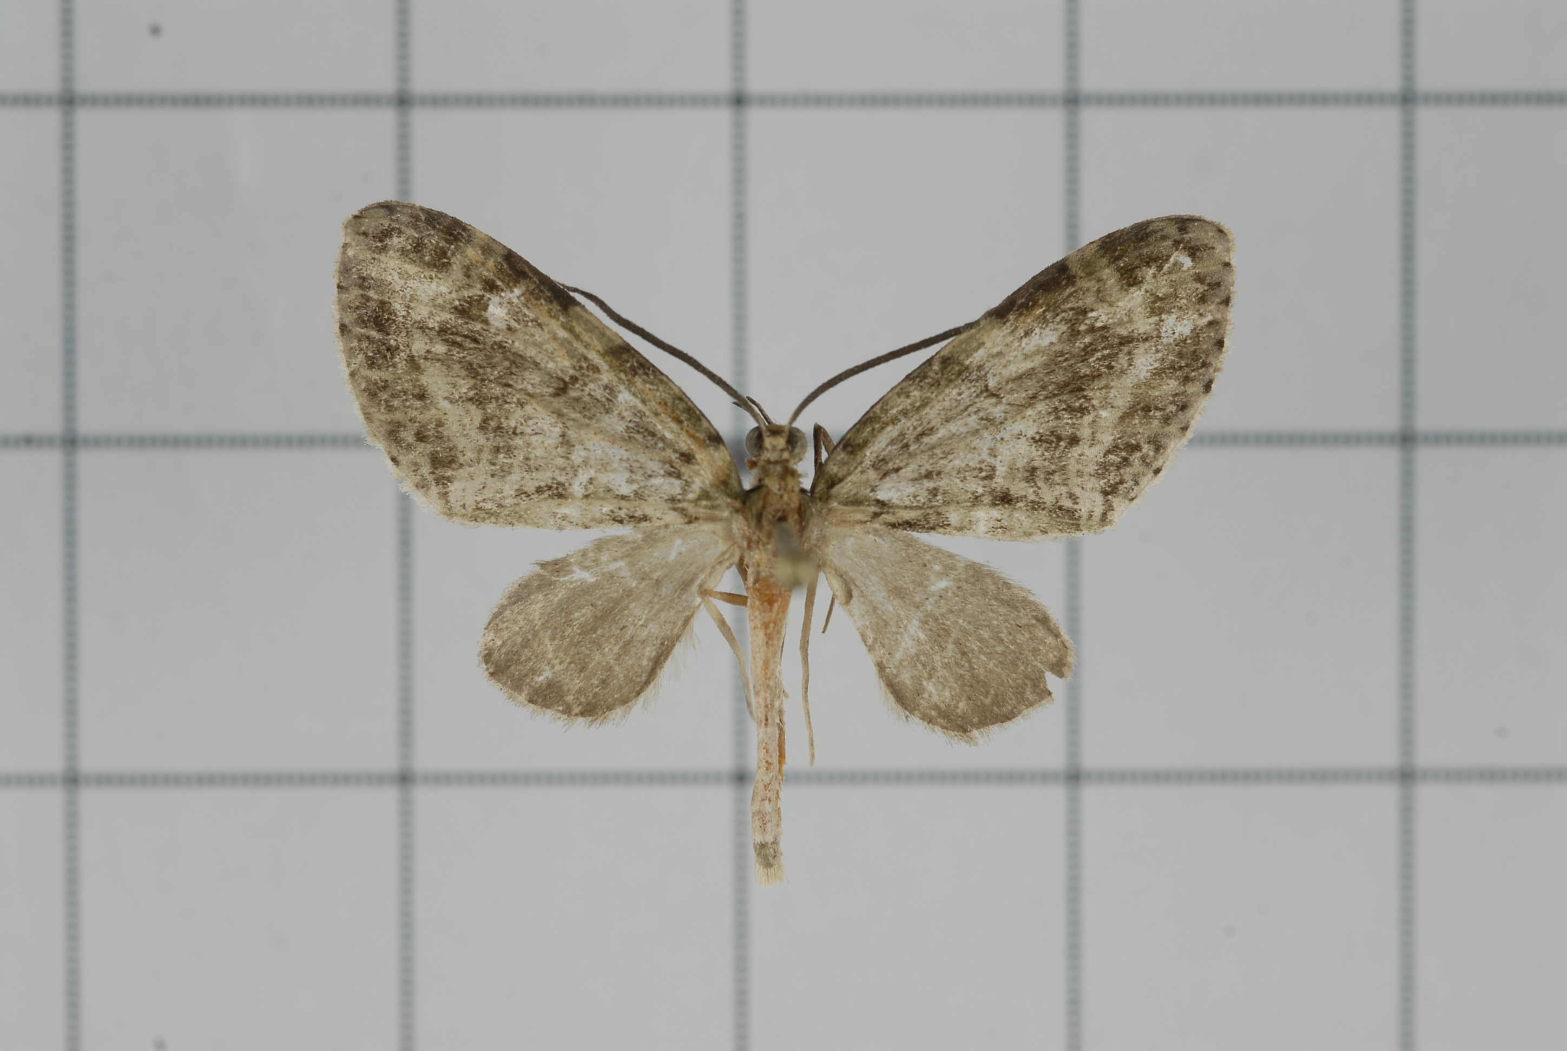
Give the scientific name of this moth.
Sauris angustifasciata
